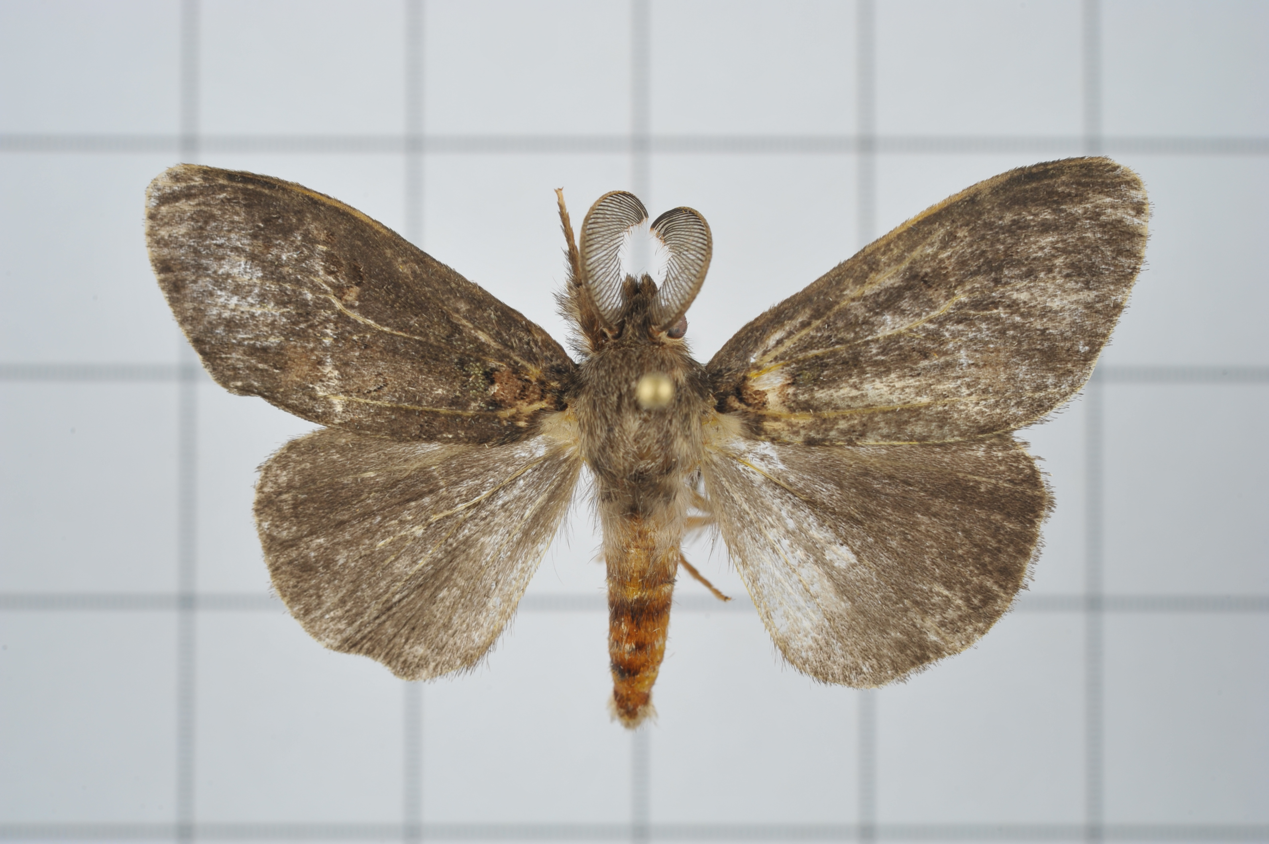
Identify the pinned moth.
Olene dudgeoni
